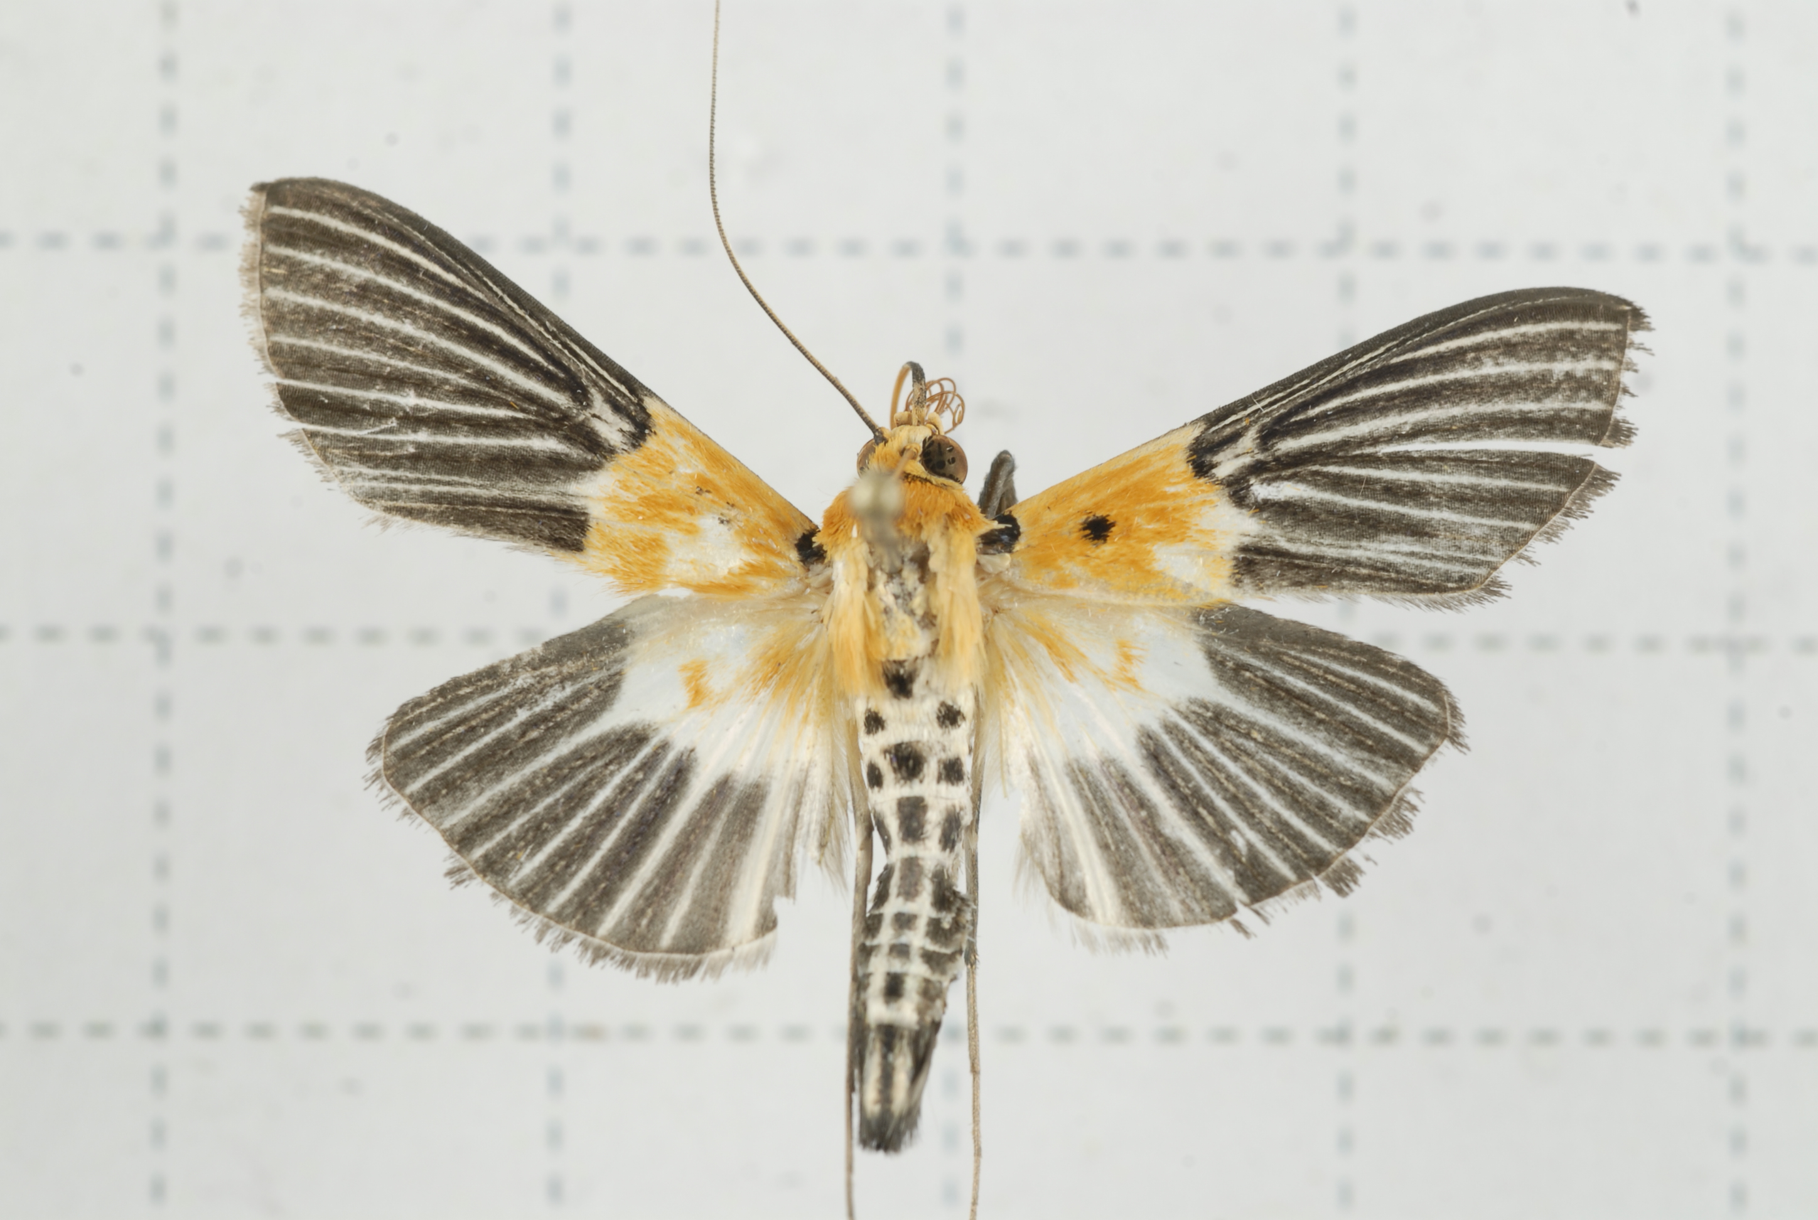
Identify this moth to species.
Nevrina procopia
